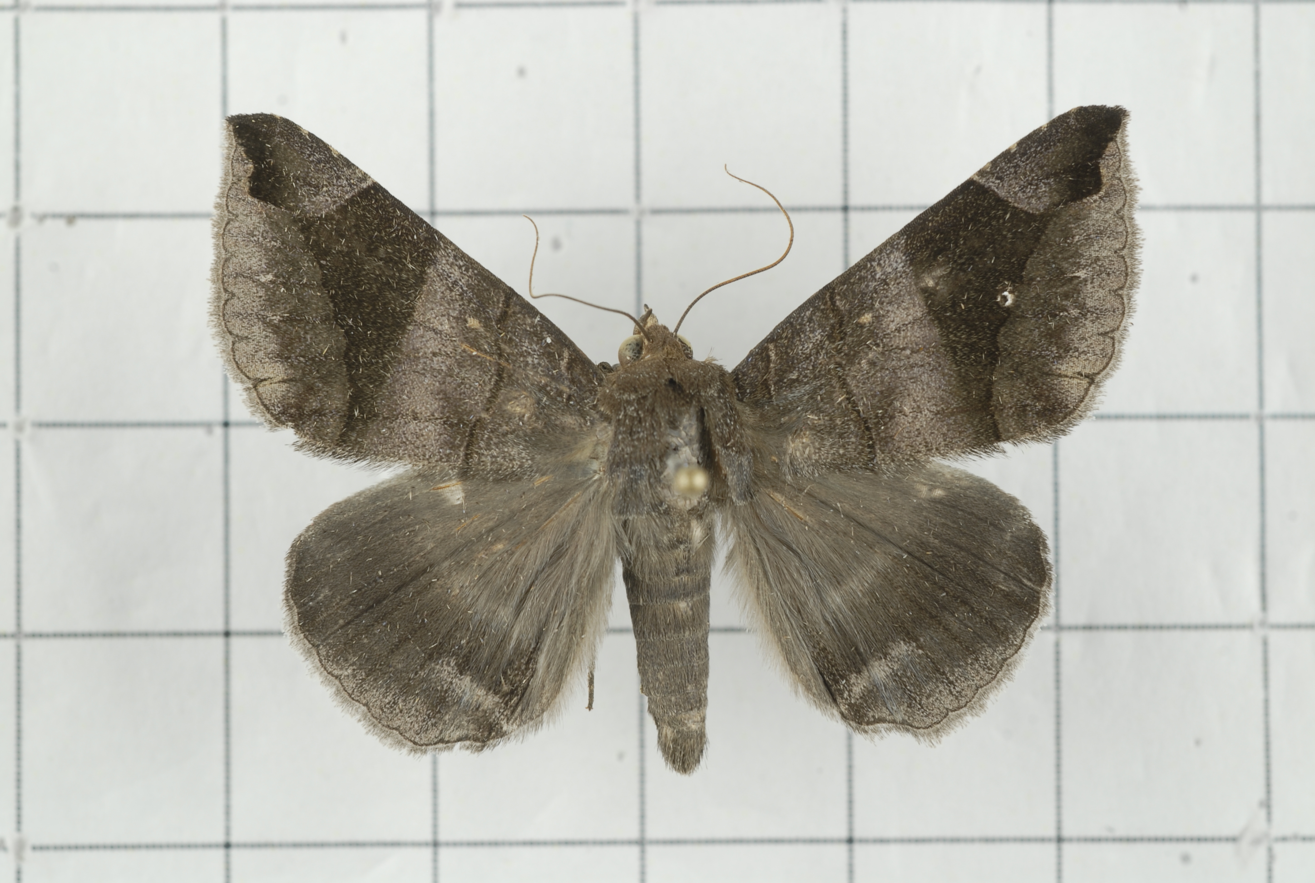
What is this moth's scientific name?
Bastilla amygdalis
